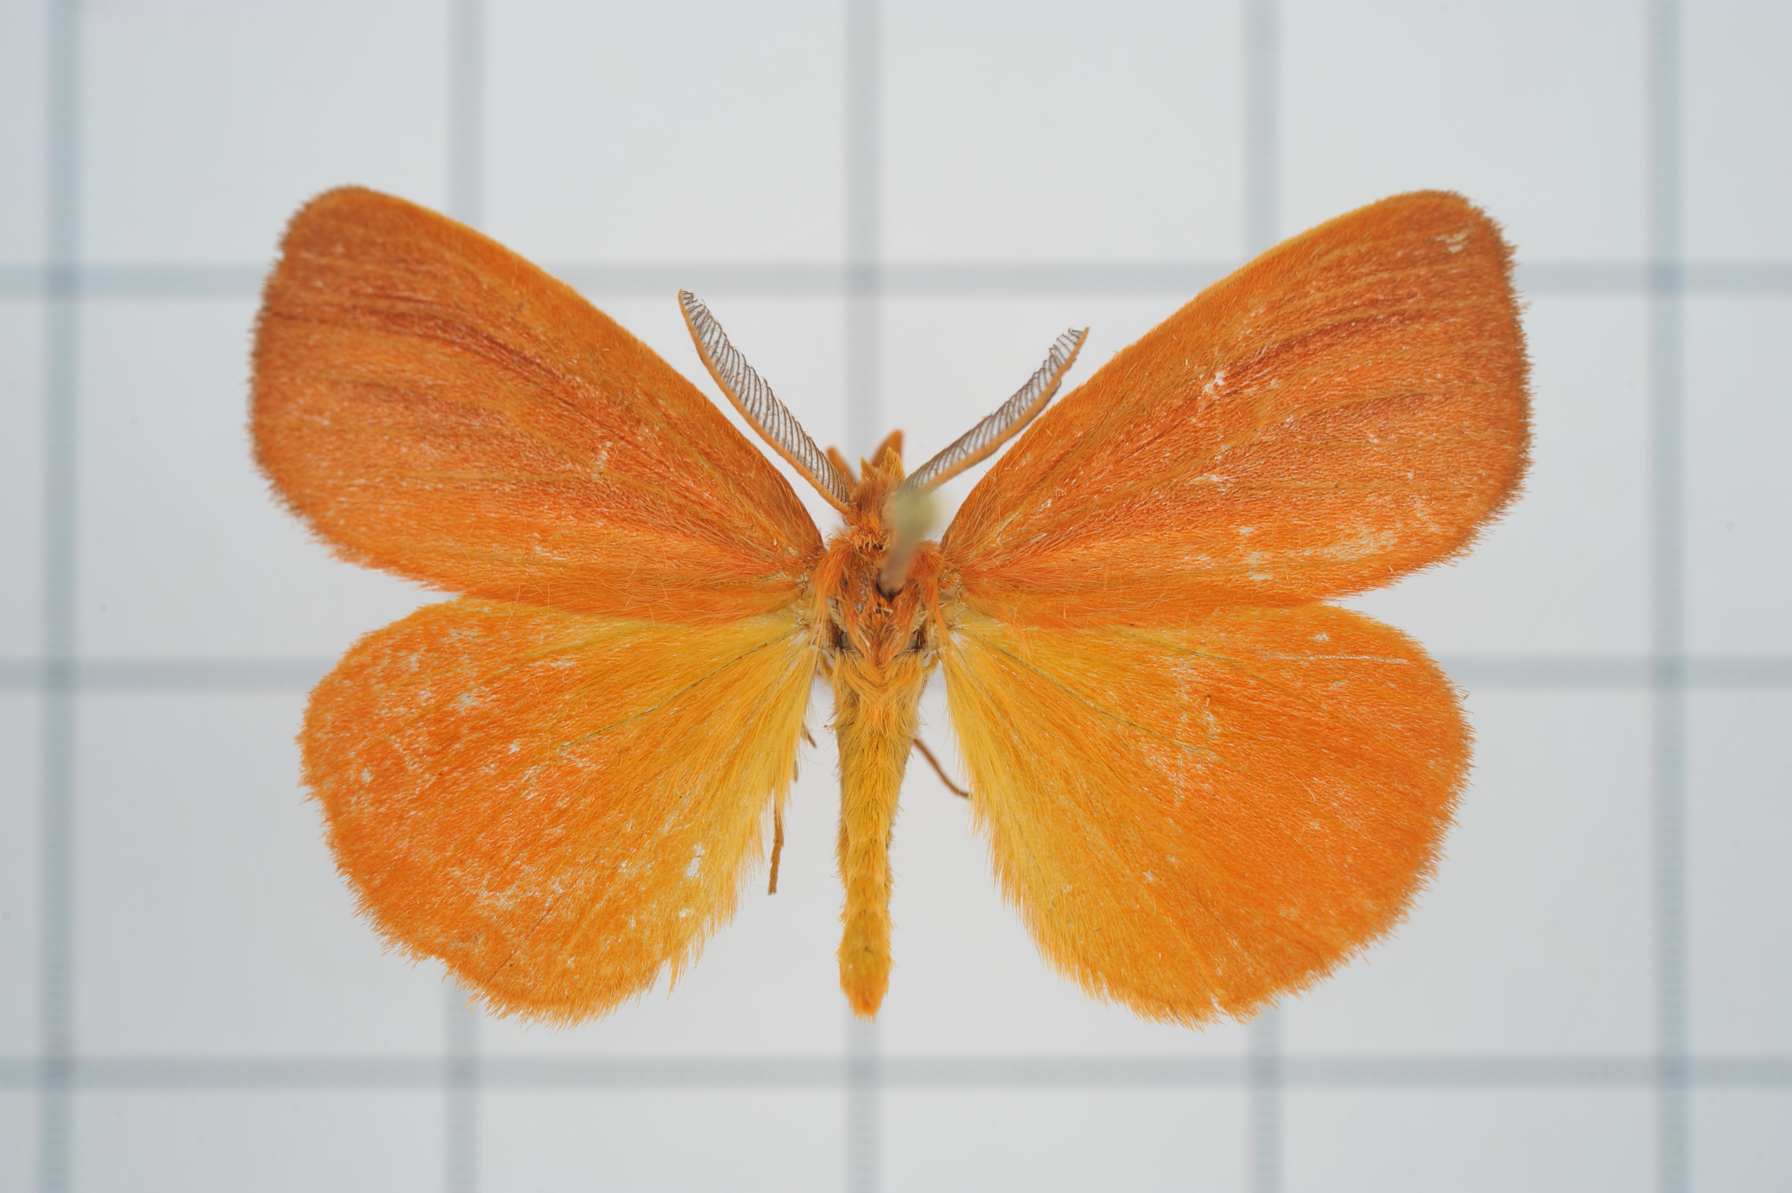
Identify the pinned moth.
Pantana substrigosa
